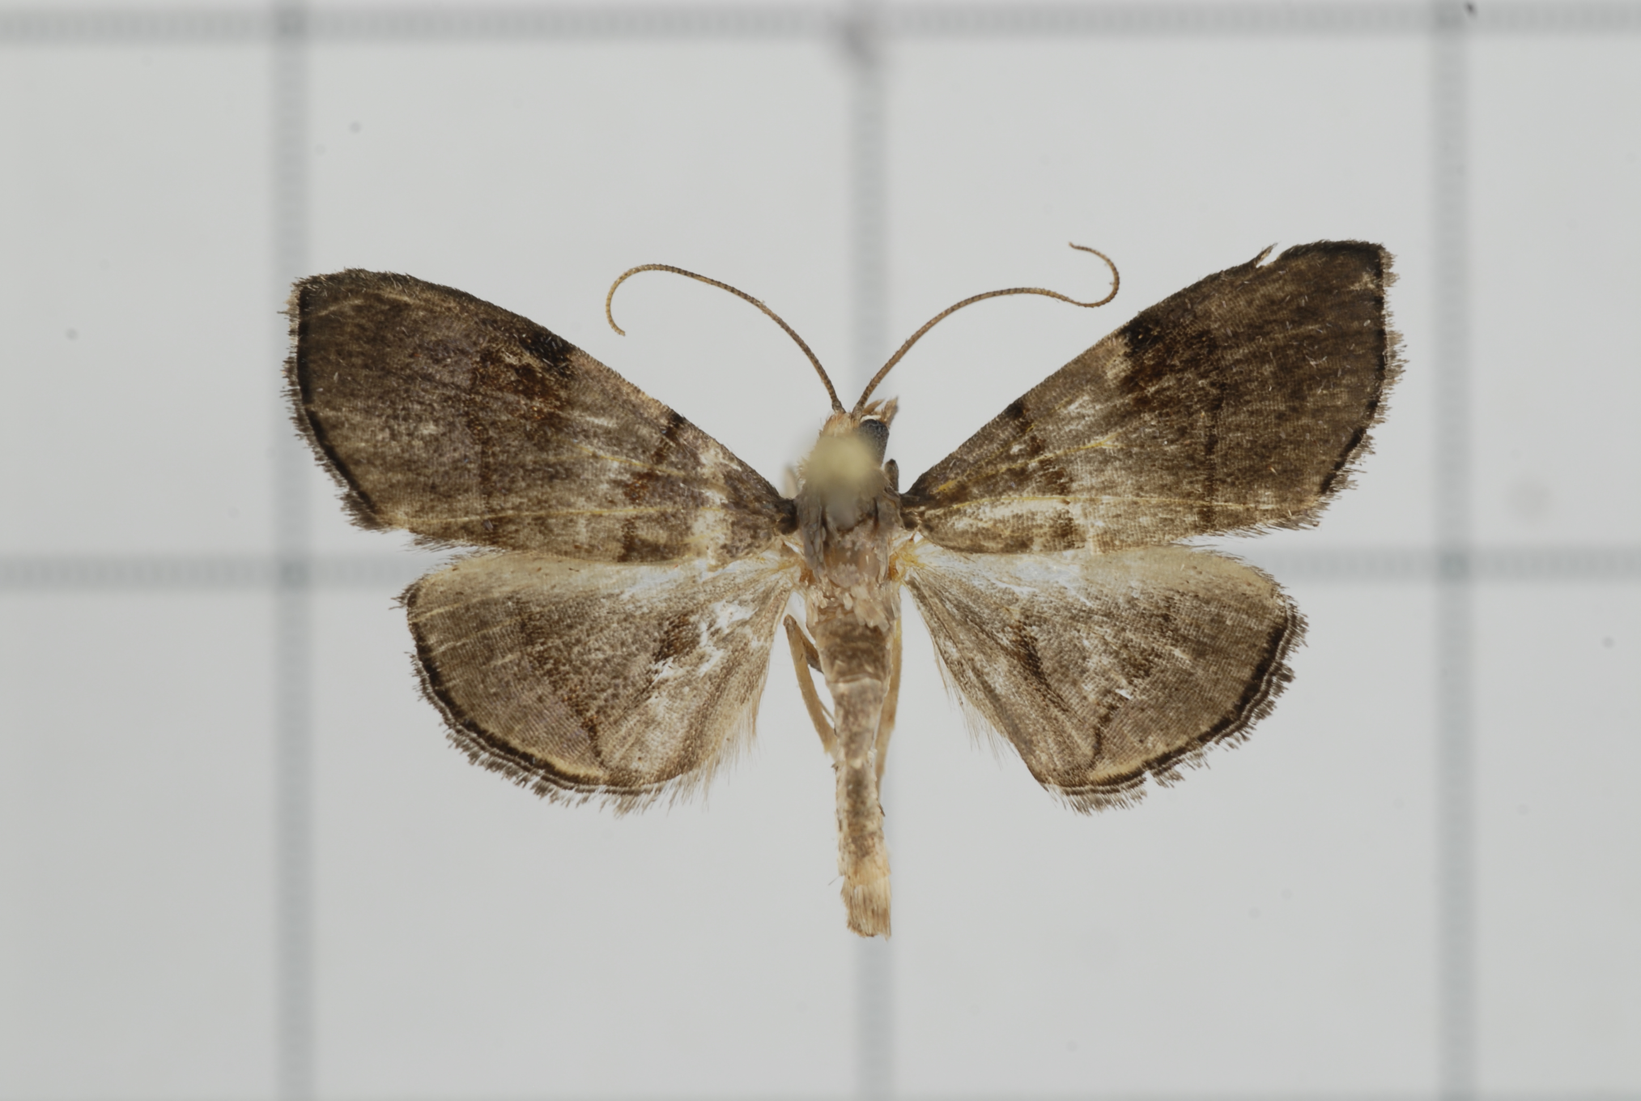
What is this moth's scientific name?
Clupeosoma cinerea
